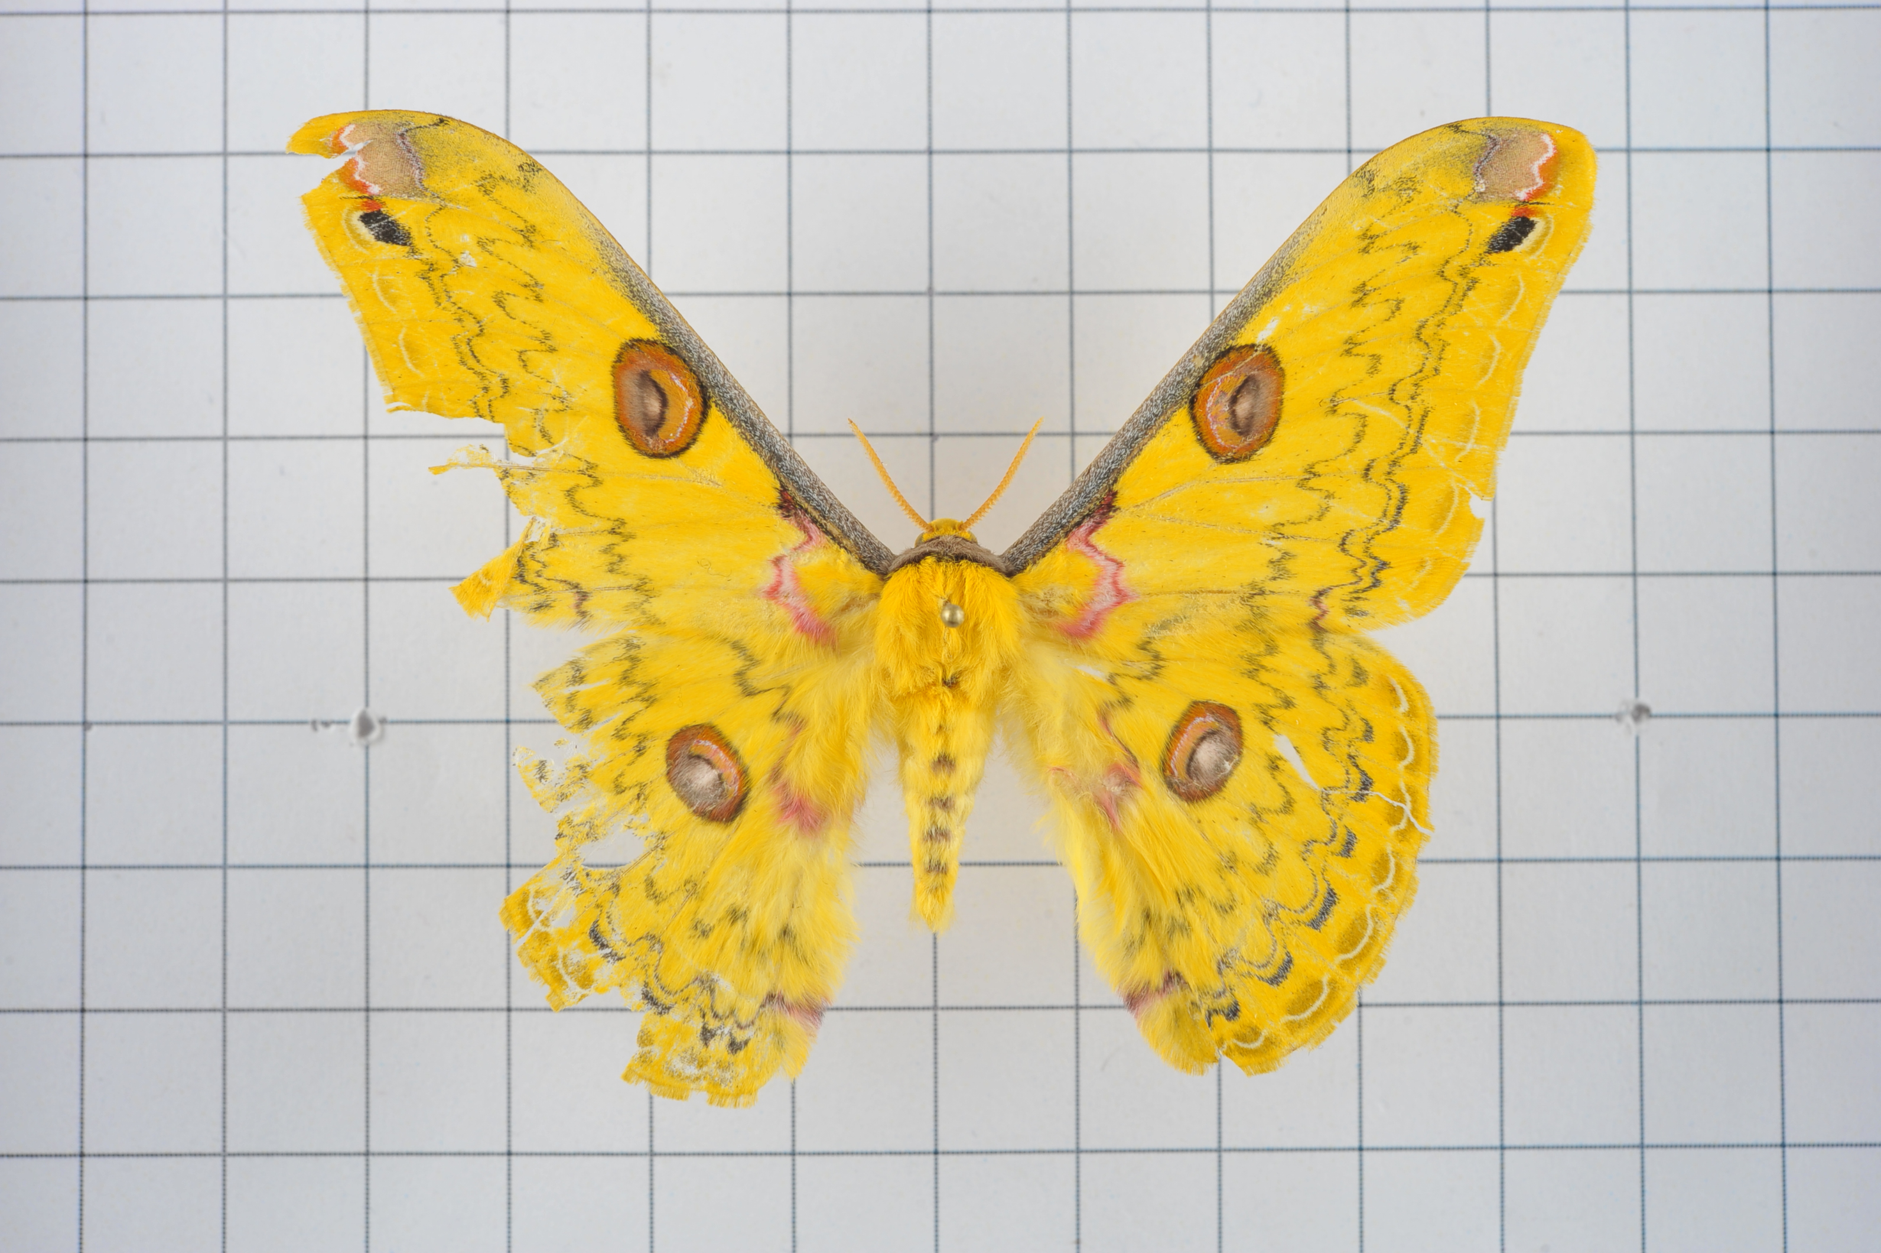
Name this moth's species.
Loepa formosensis
